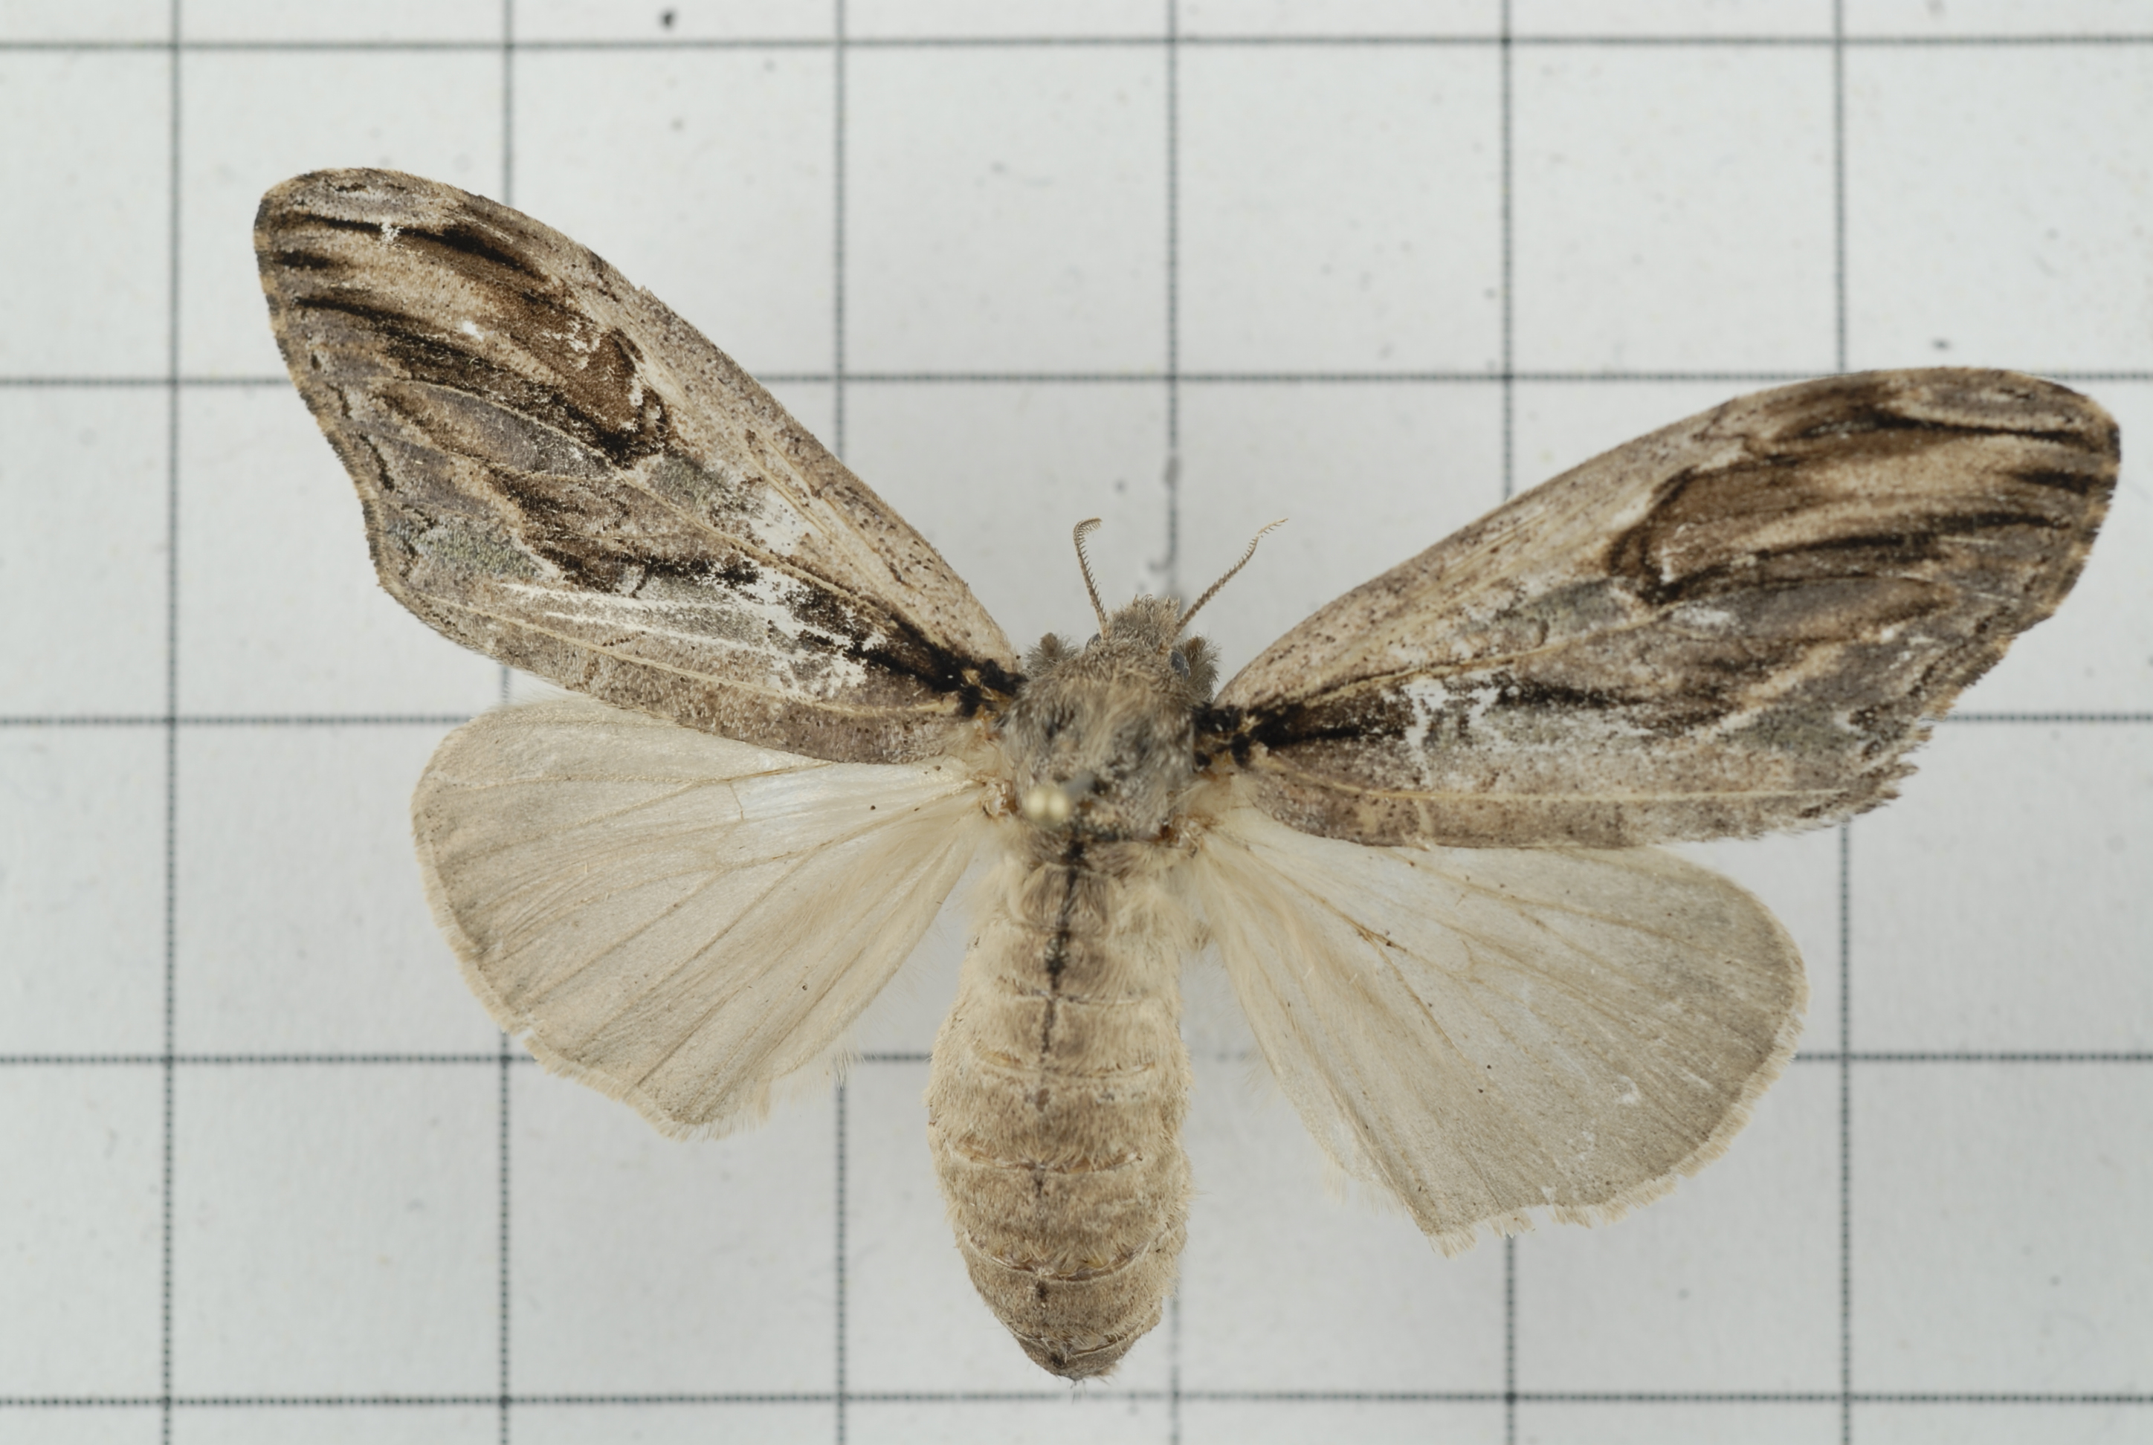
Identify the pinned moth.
Olene mendosa
